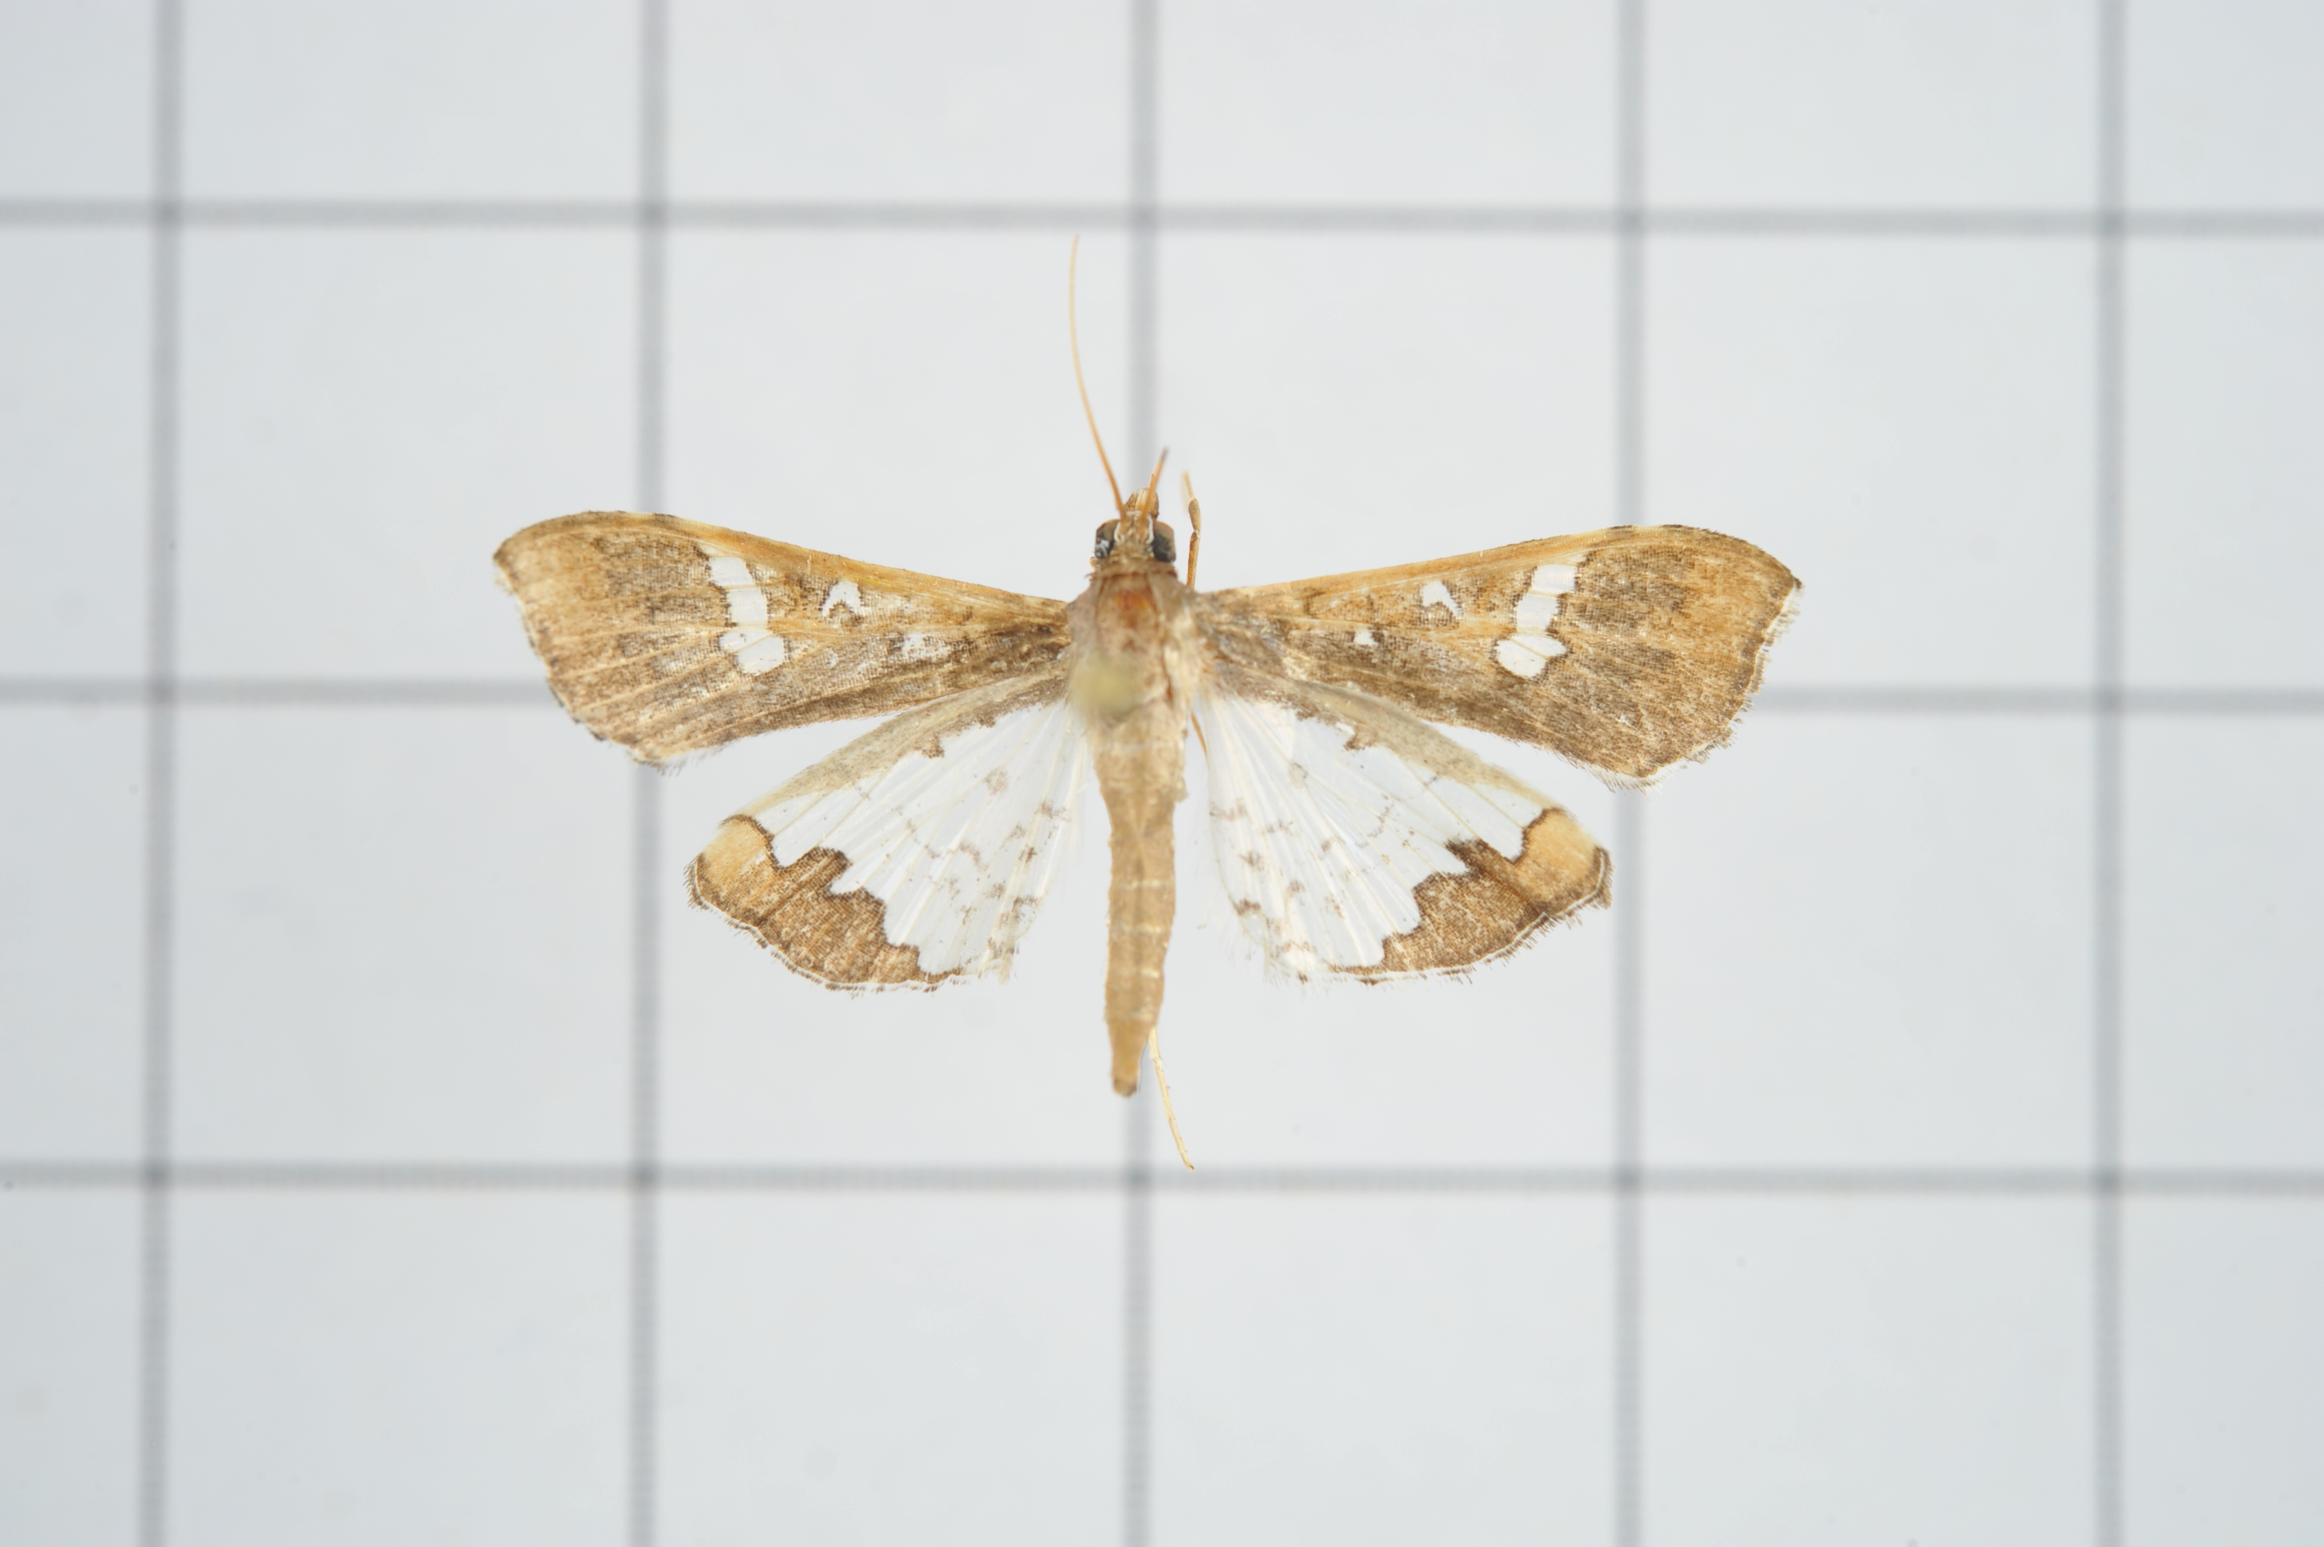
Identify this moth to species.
Maruca vitrata
